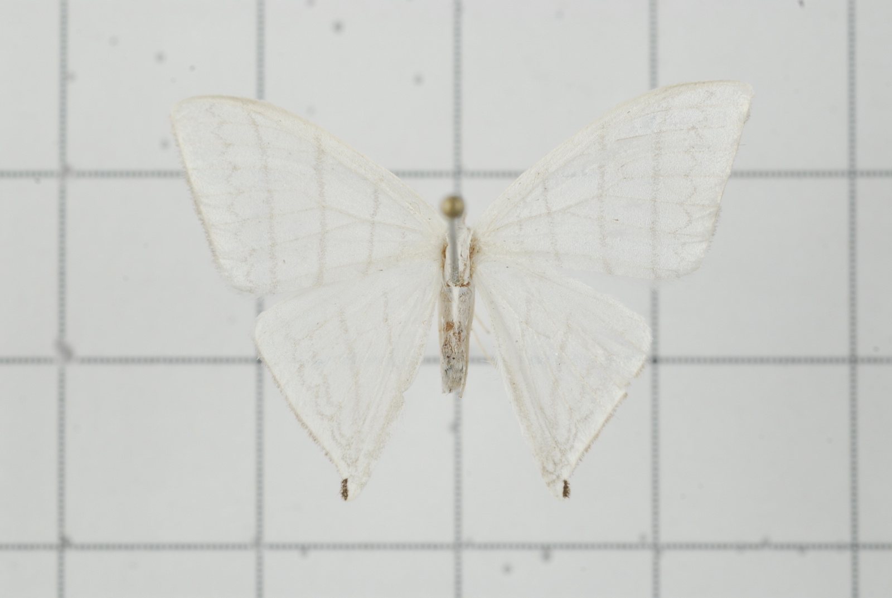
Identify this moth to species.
Ditrigona triangularia
